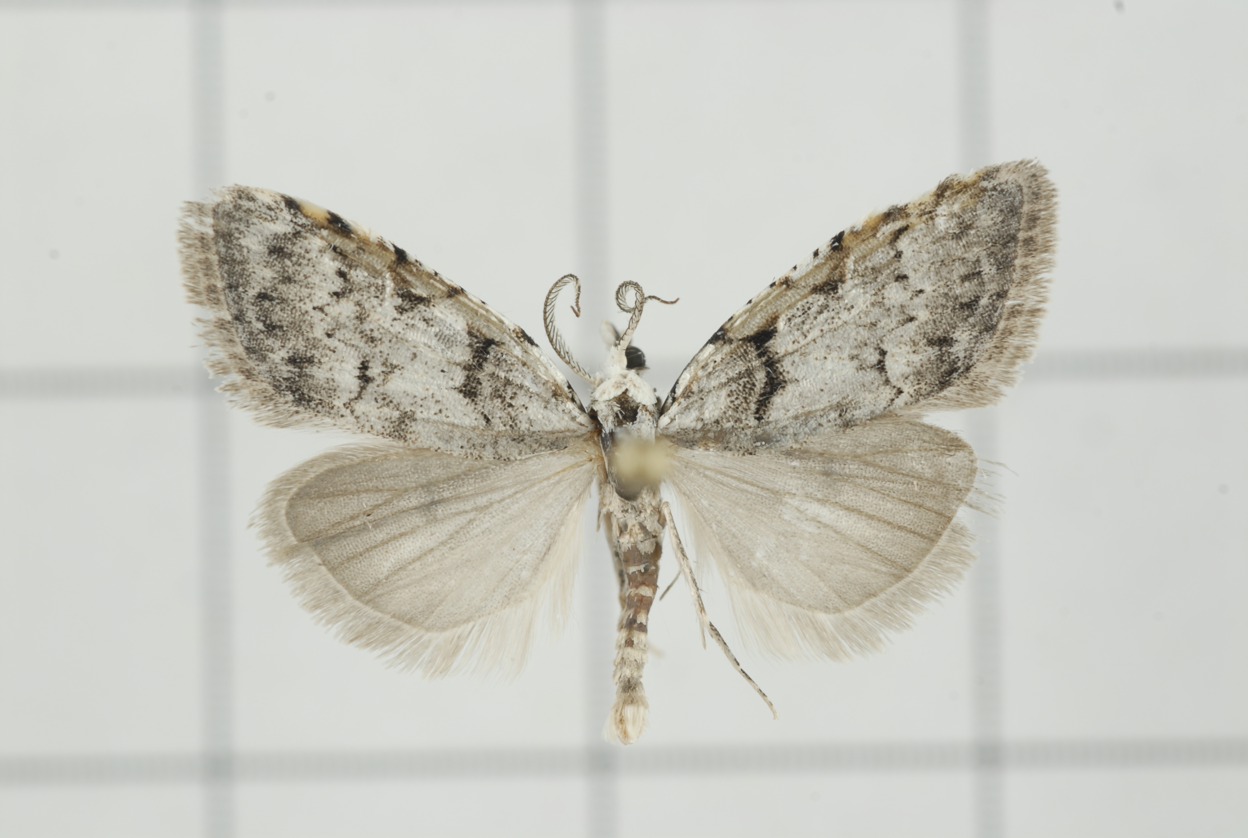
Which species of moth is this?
Nola formosalesa
